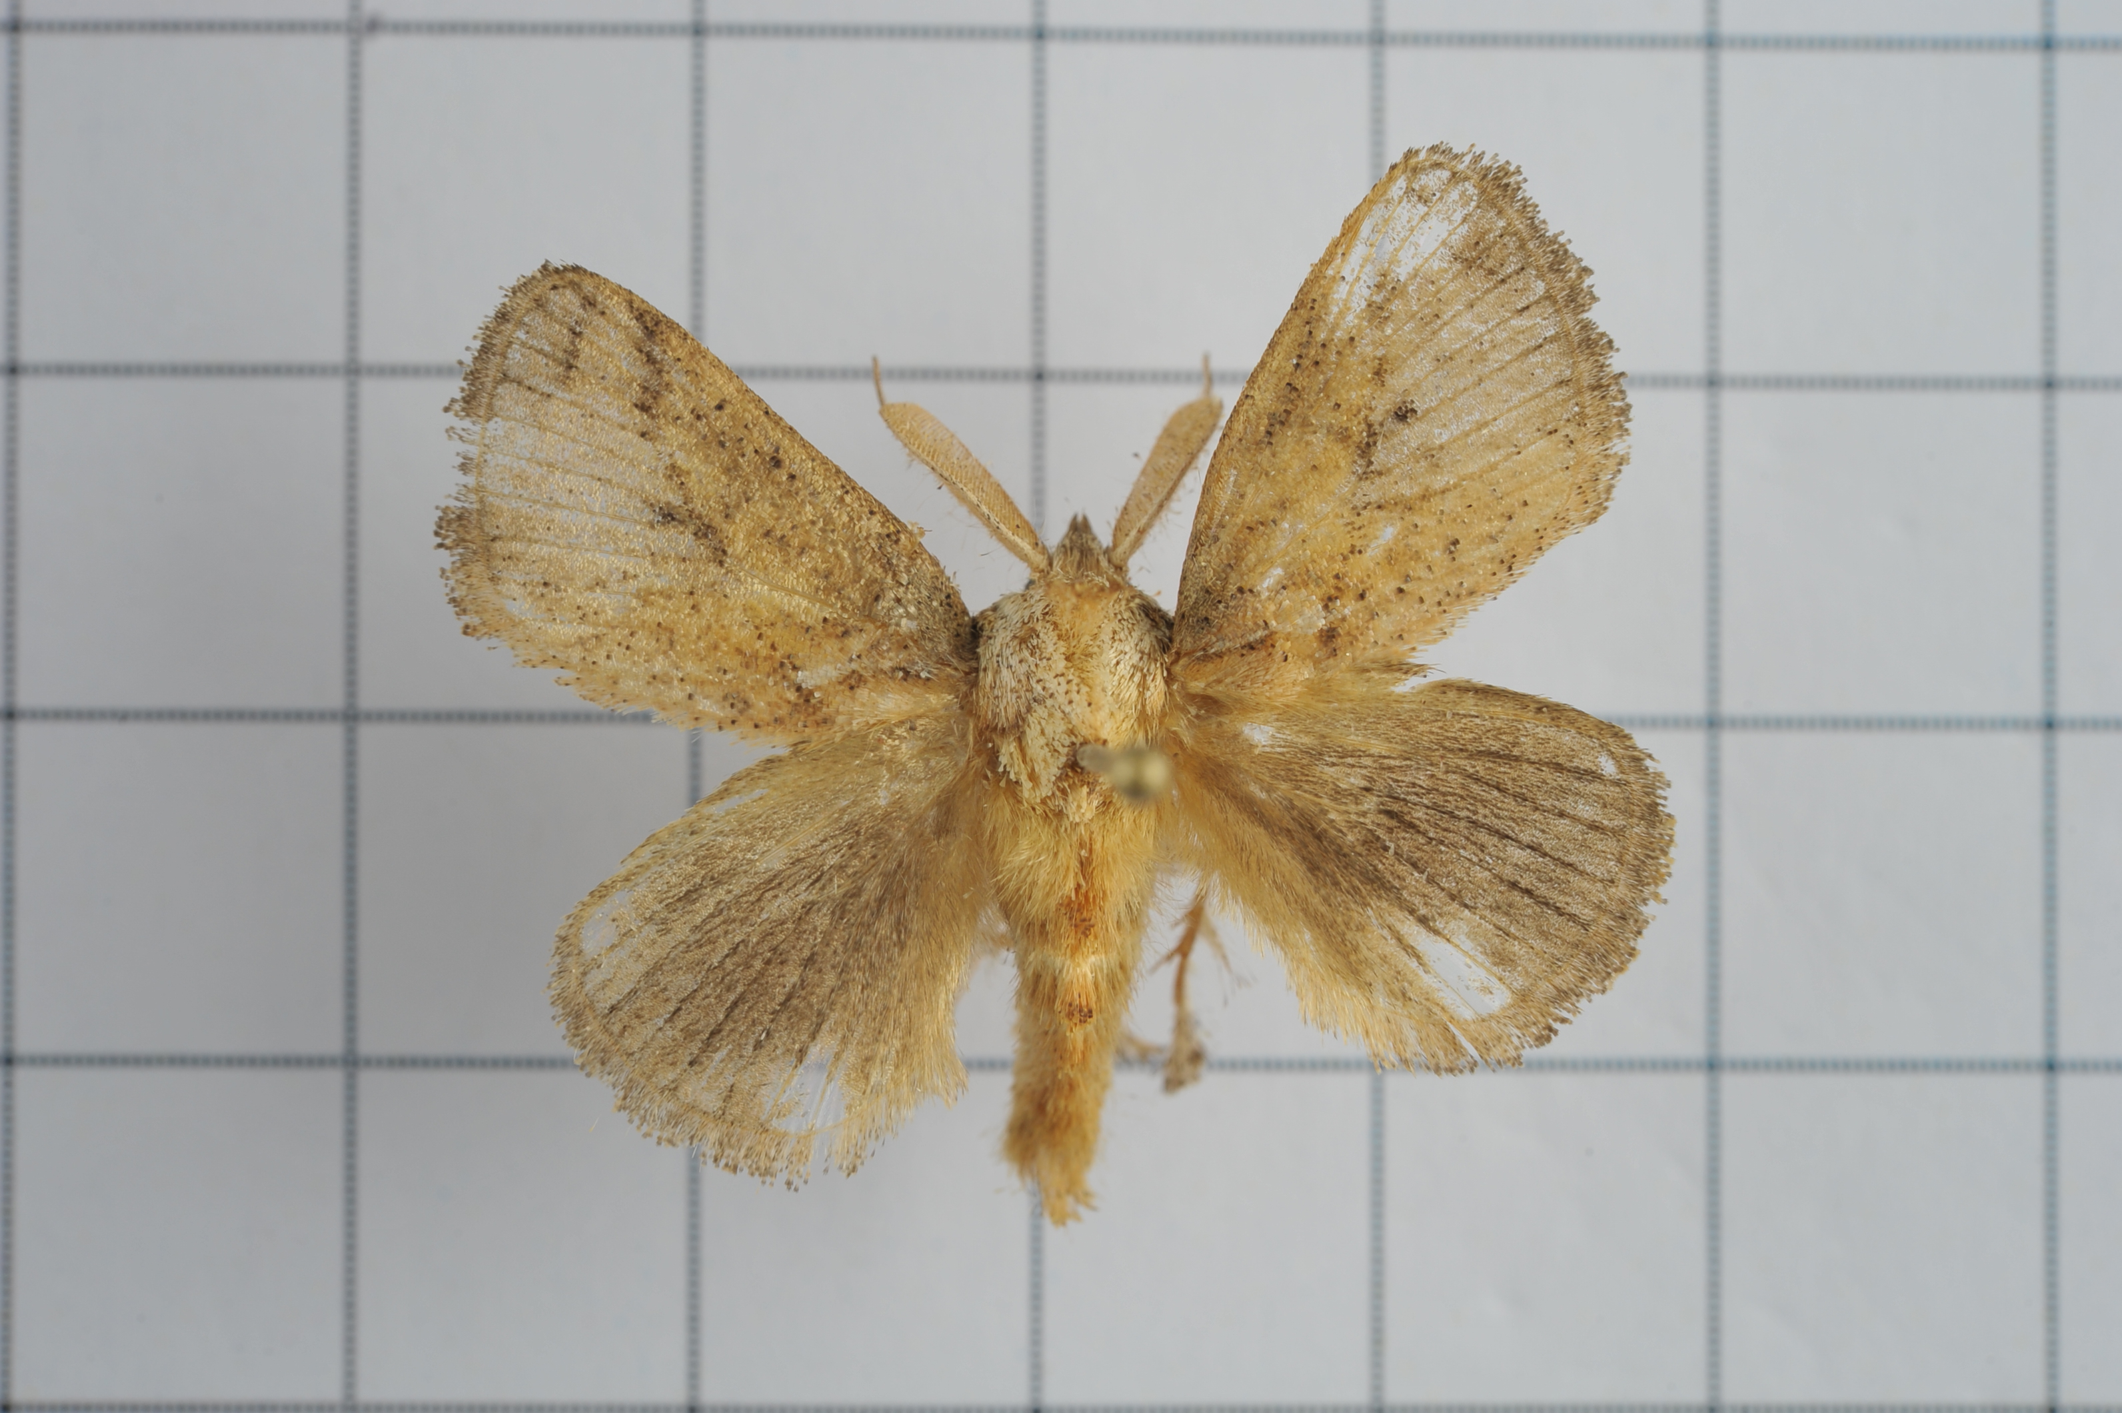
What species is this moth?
Susica sinensis
